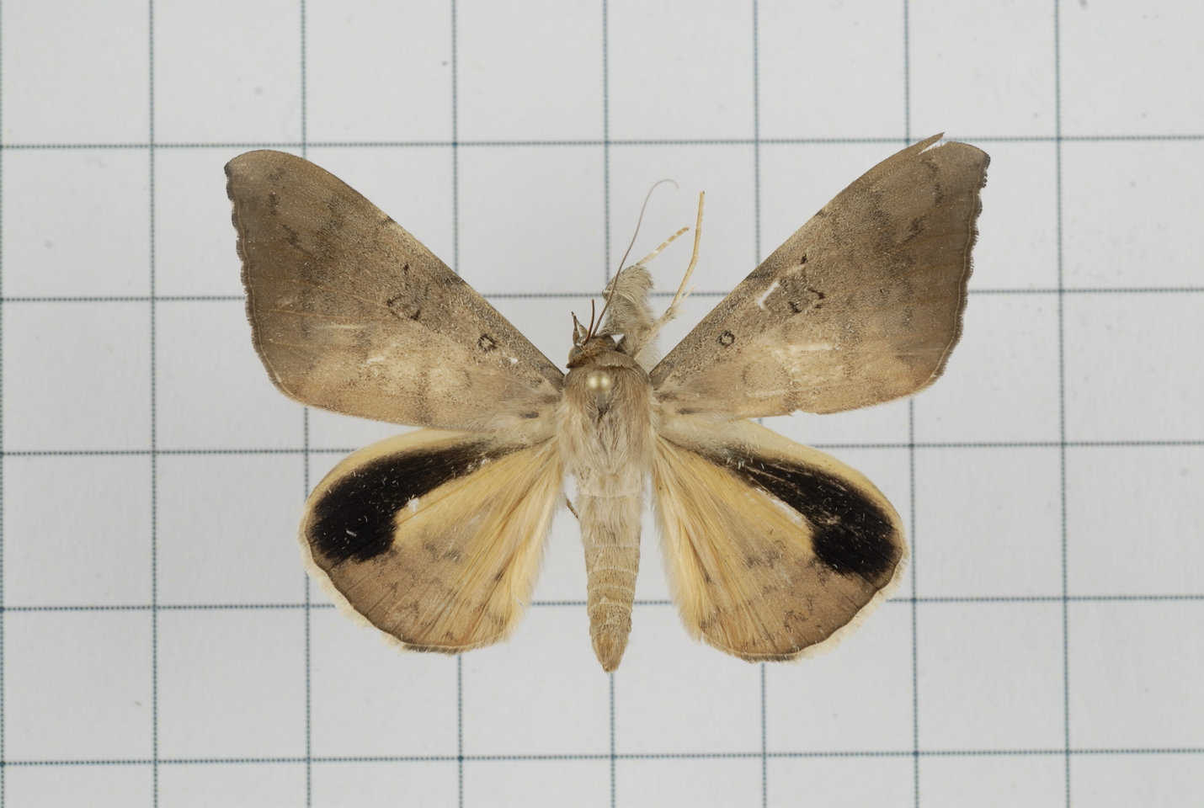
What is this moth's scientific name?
Oxyodes scrobiculata
